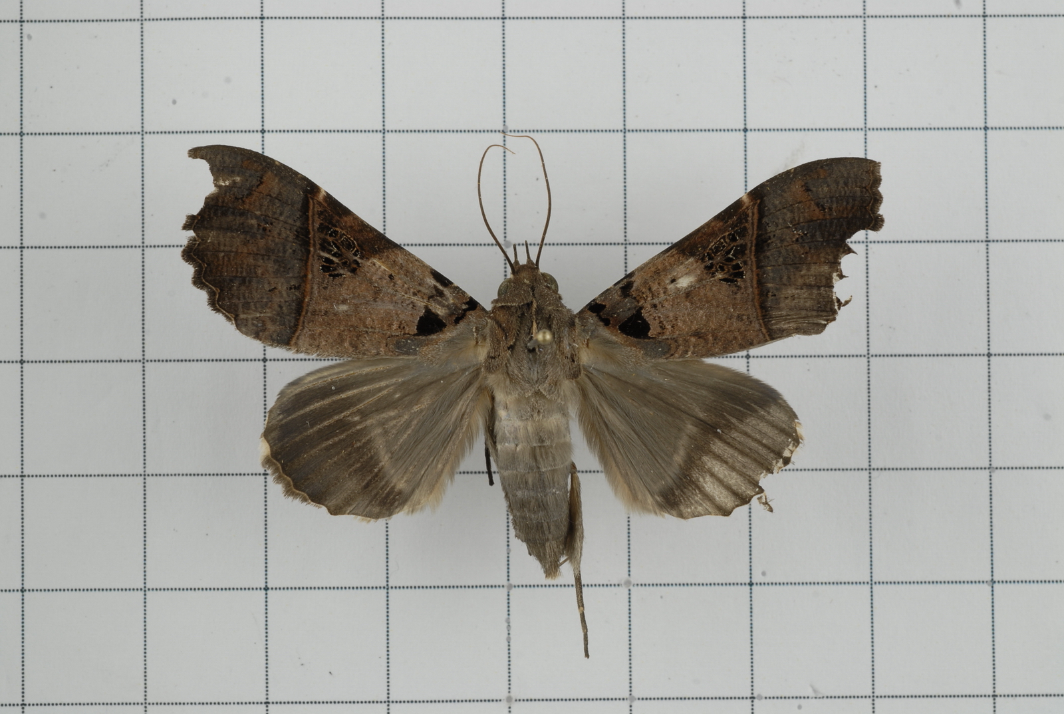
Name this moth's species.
Serrodes campana
